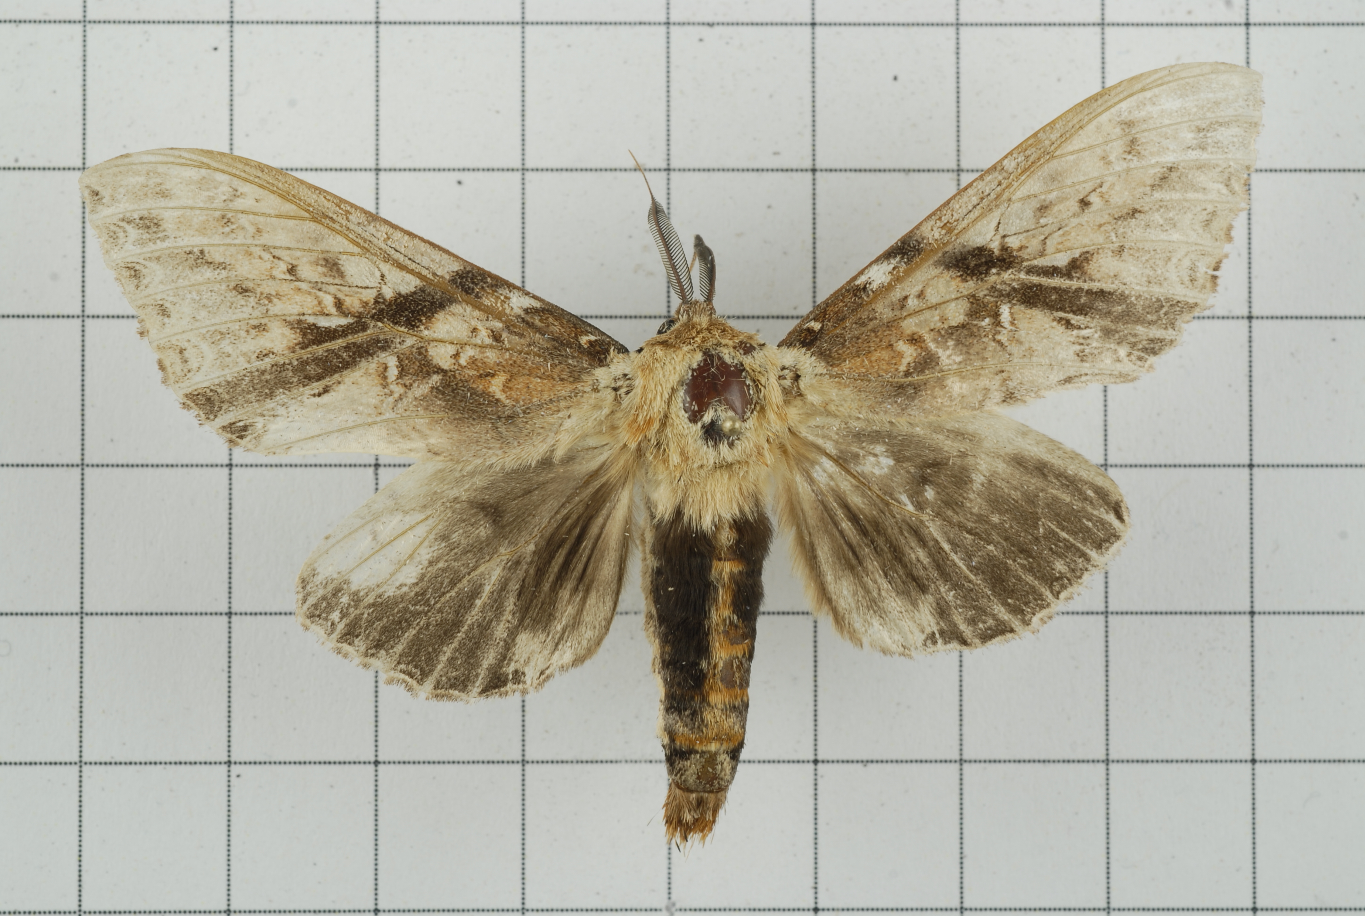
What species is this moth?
Dudusa nobilis
